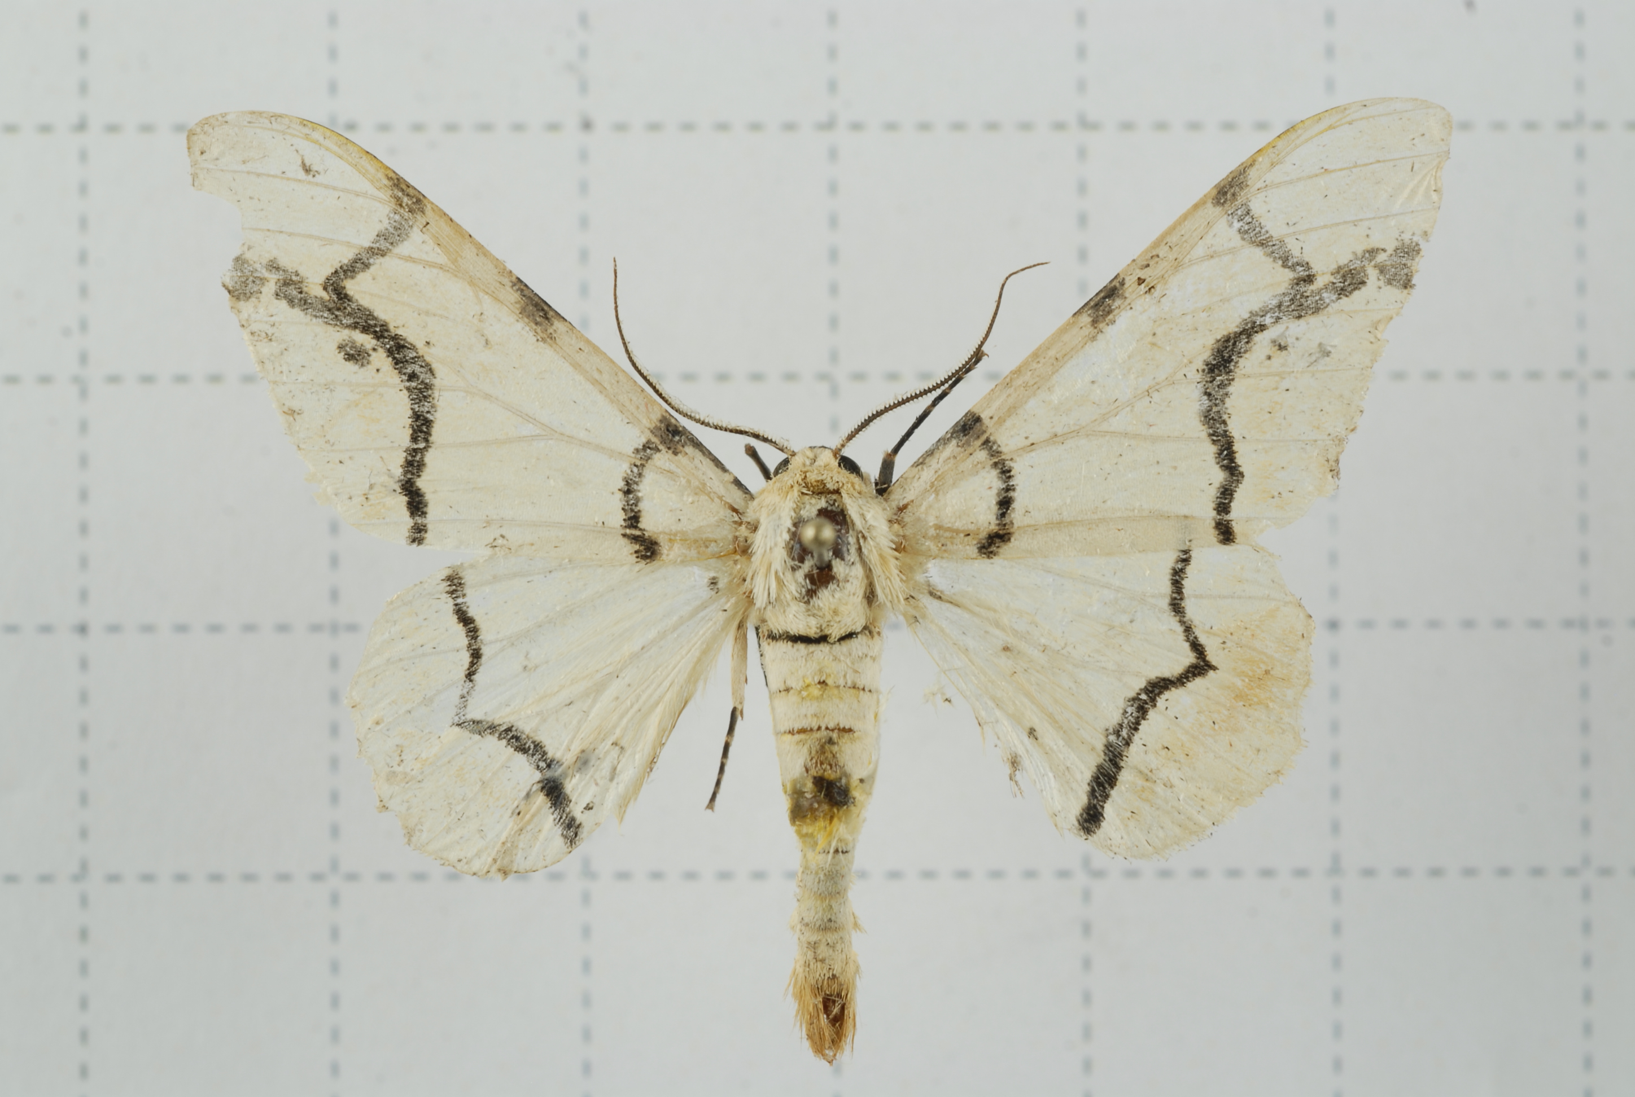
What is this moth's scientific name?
Biston perclara
